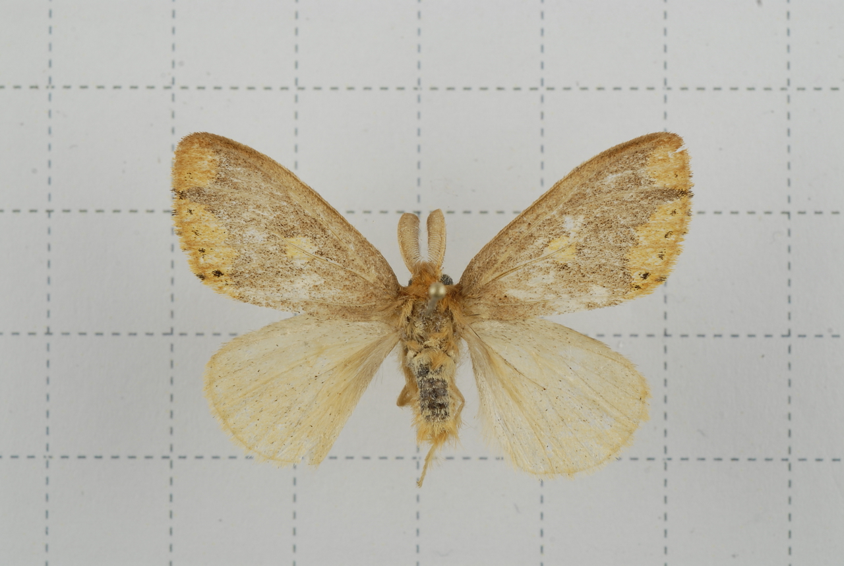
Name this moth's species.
Nygmia marginata insulata
